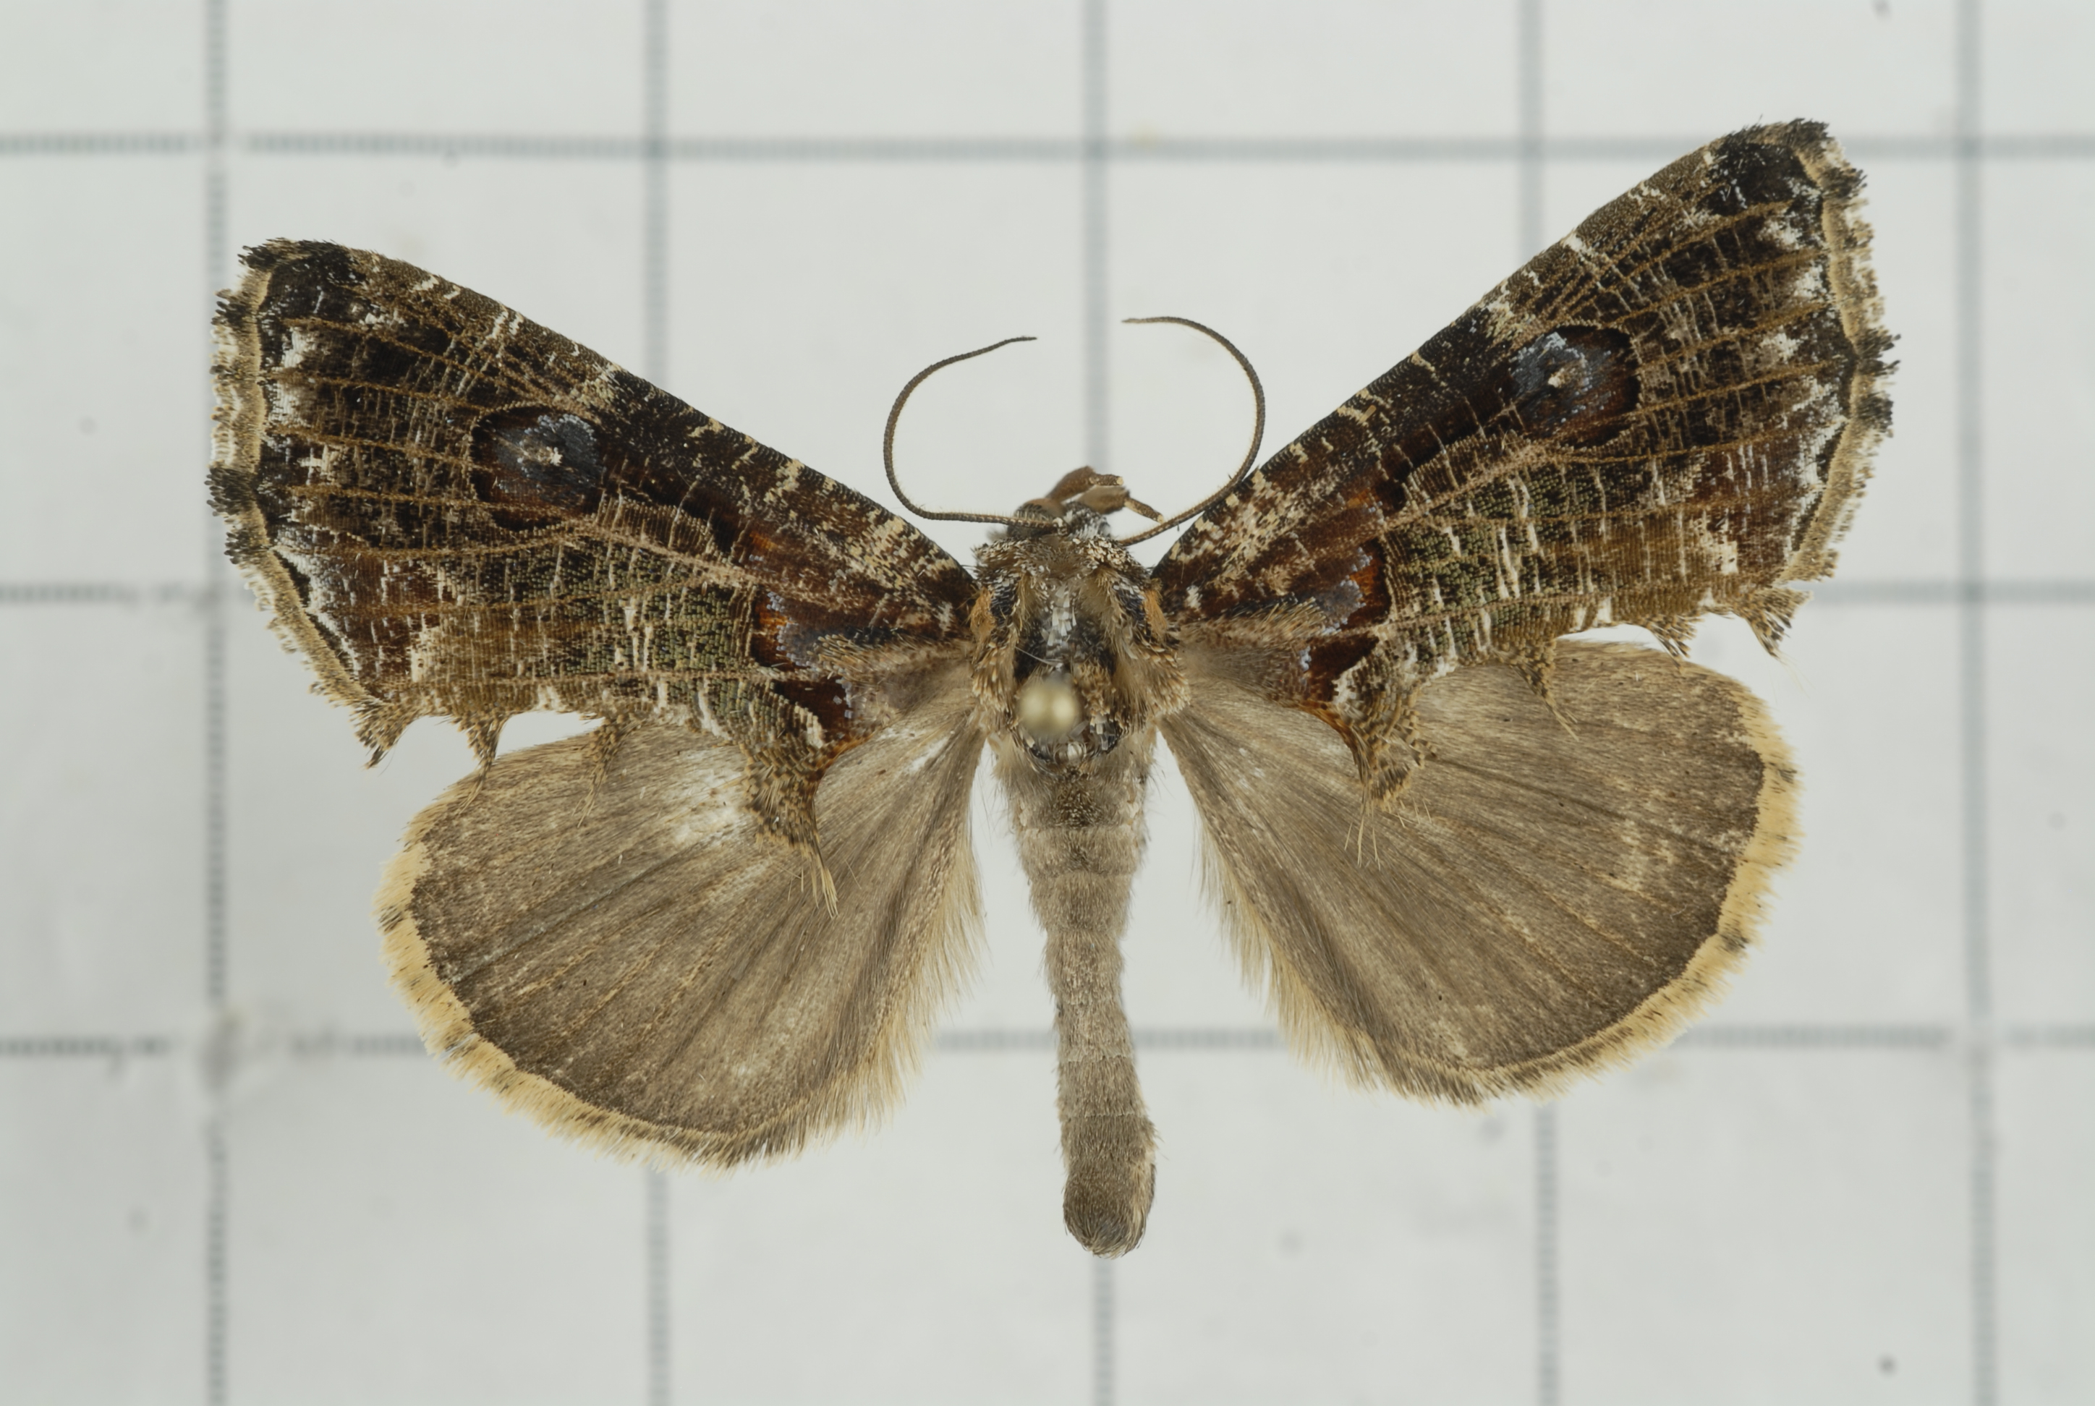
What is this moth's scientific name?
Pilipectus taiwanus
